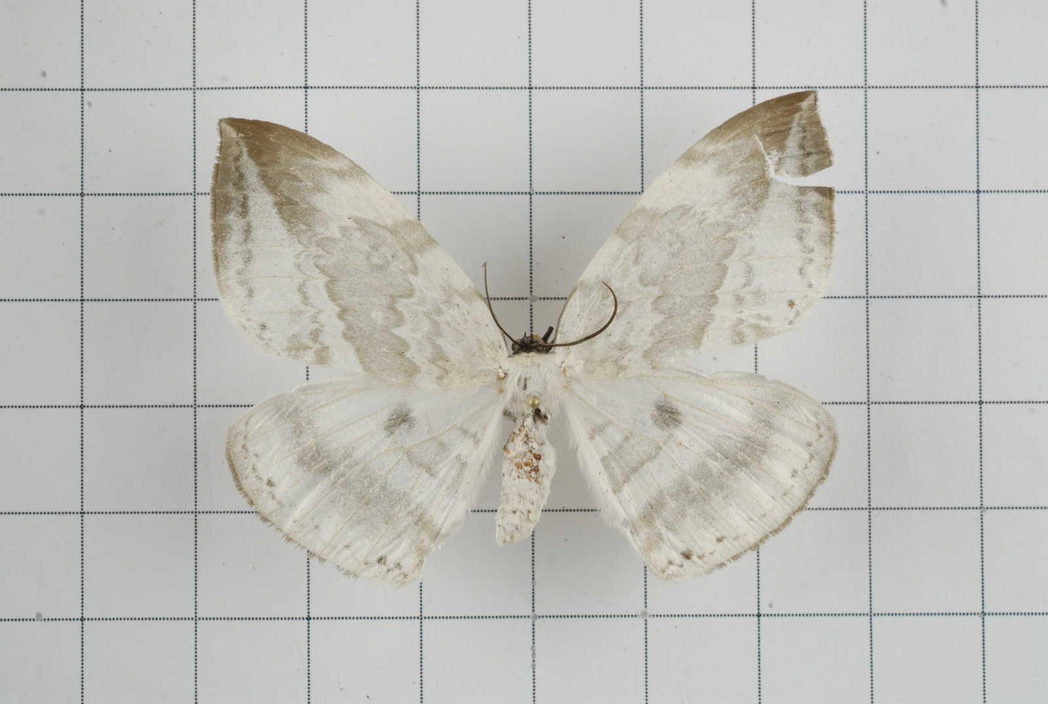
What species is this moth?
Cyclidia substigmaria substigmaria
